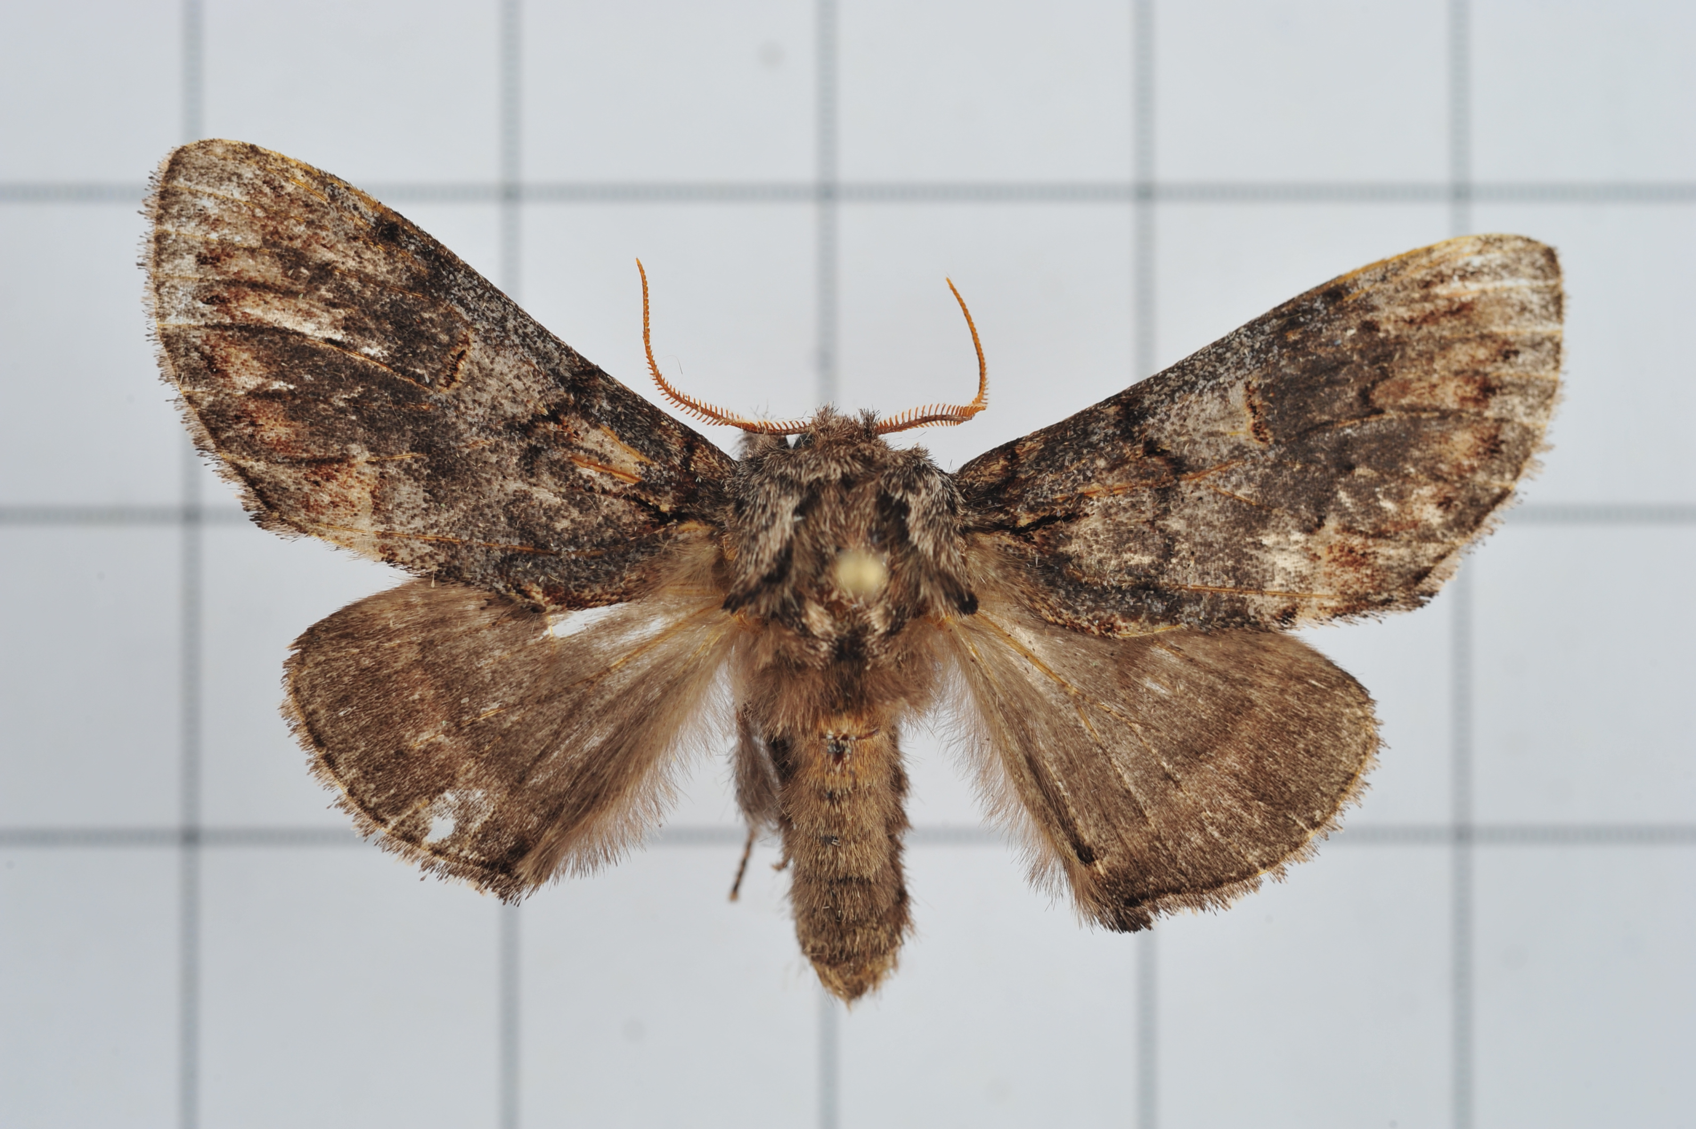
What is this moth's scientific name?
Notodonta griseotincta
